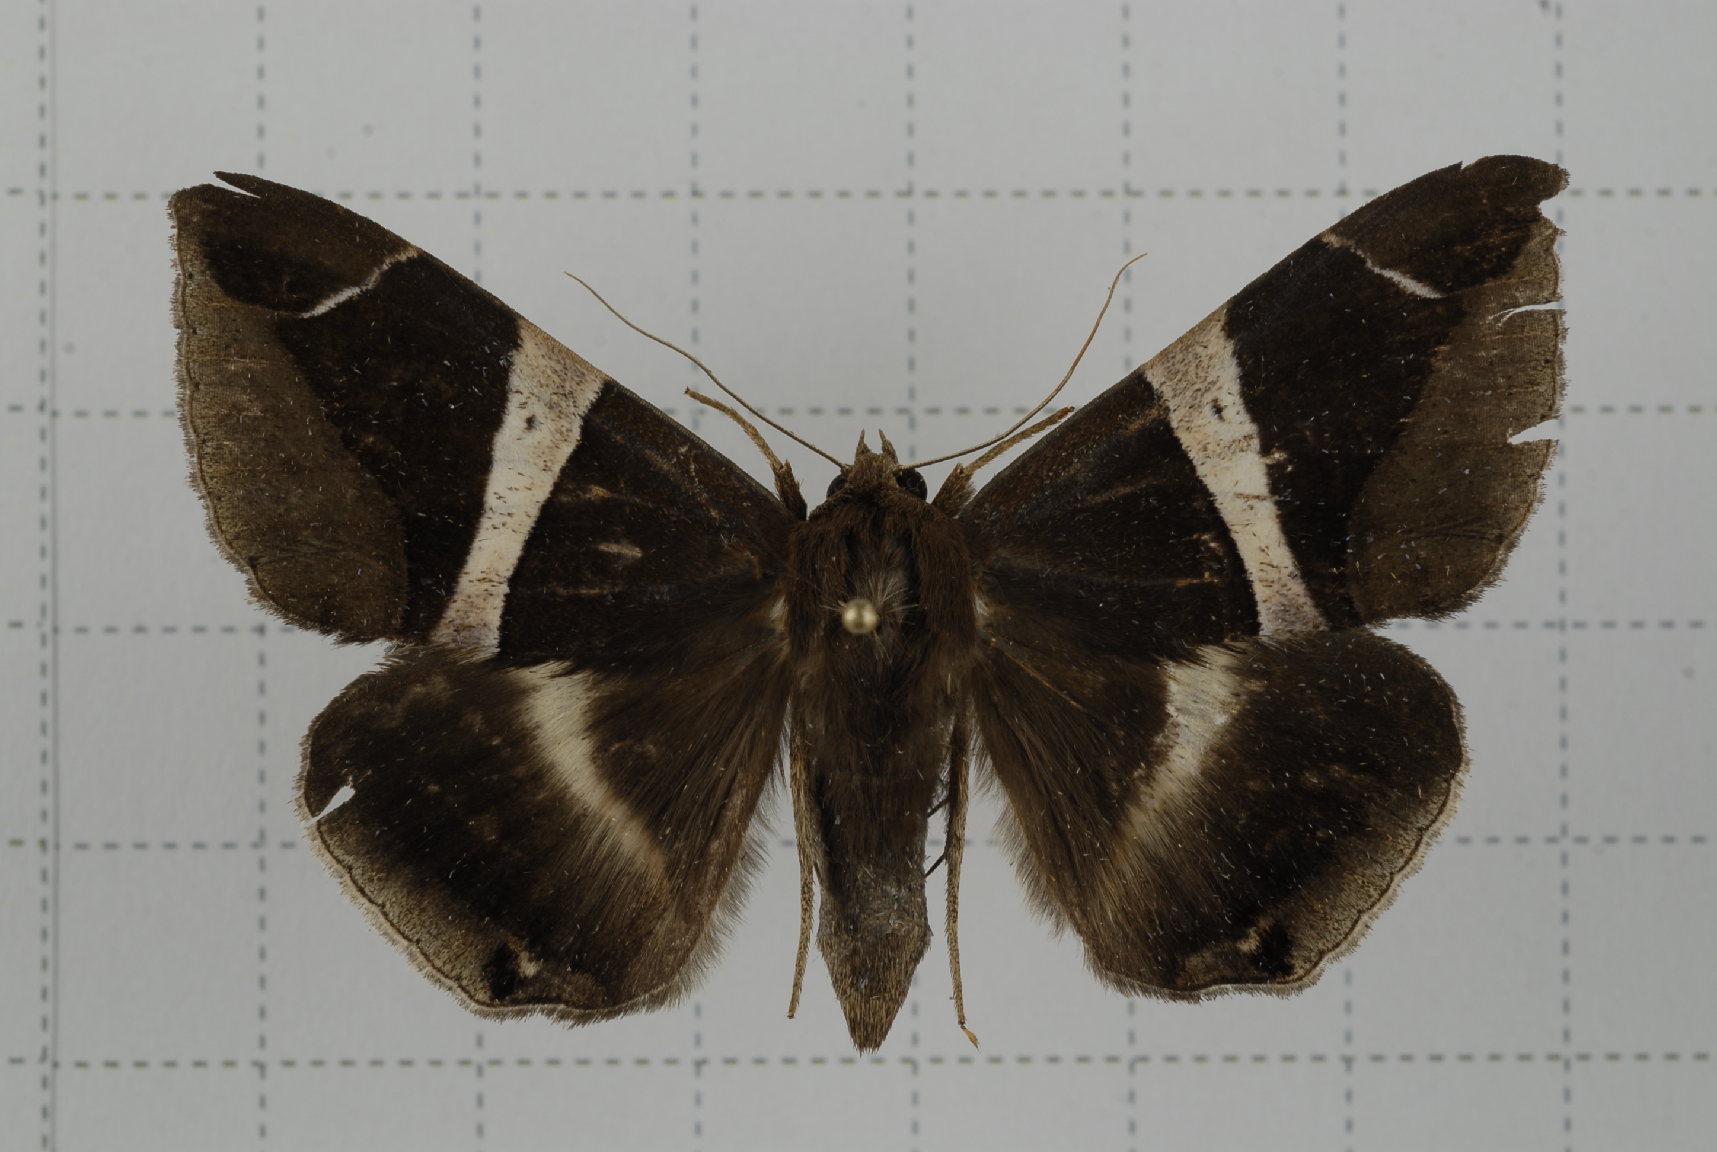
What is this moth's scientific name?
Bastilla praetermissa
